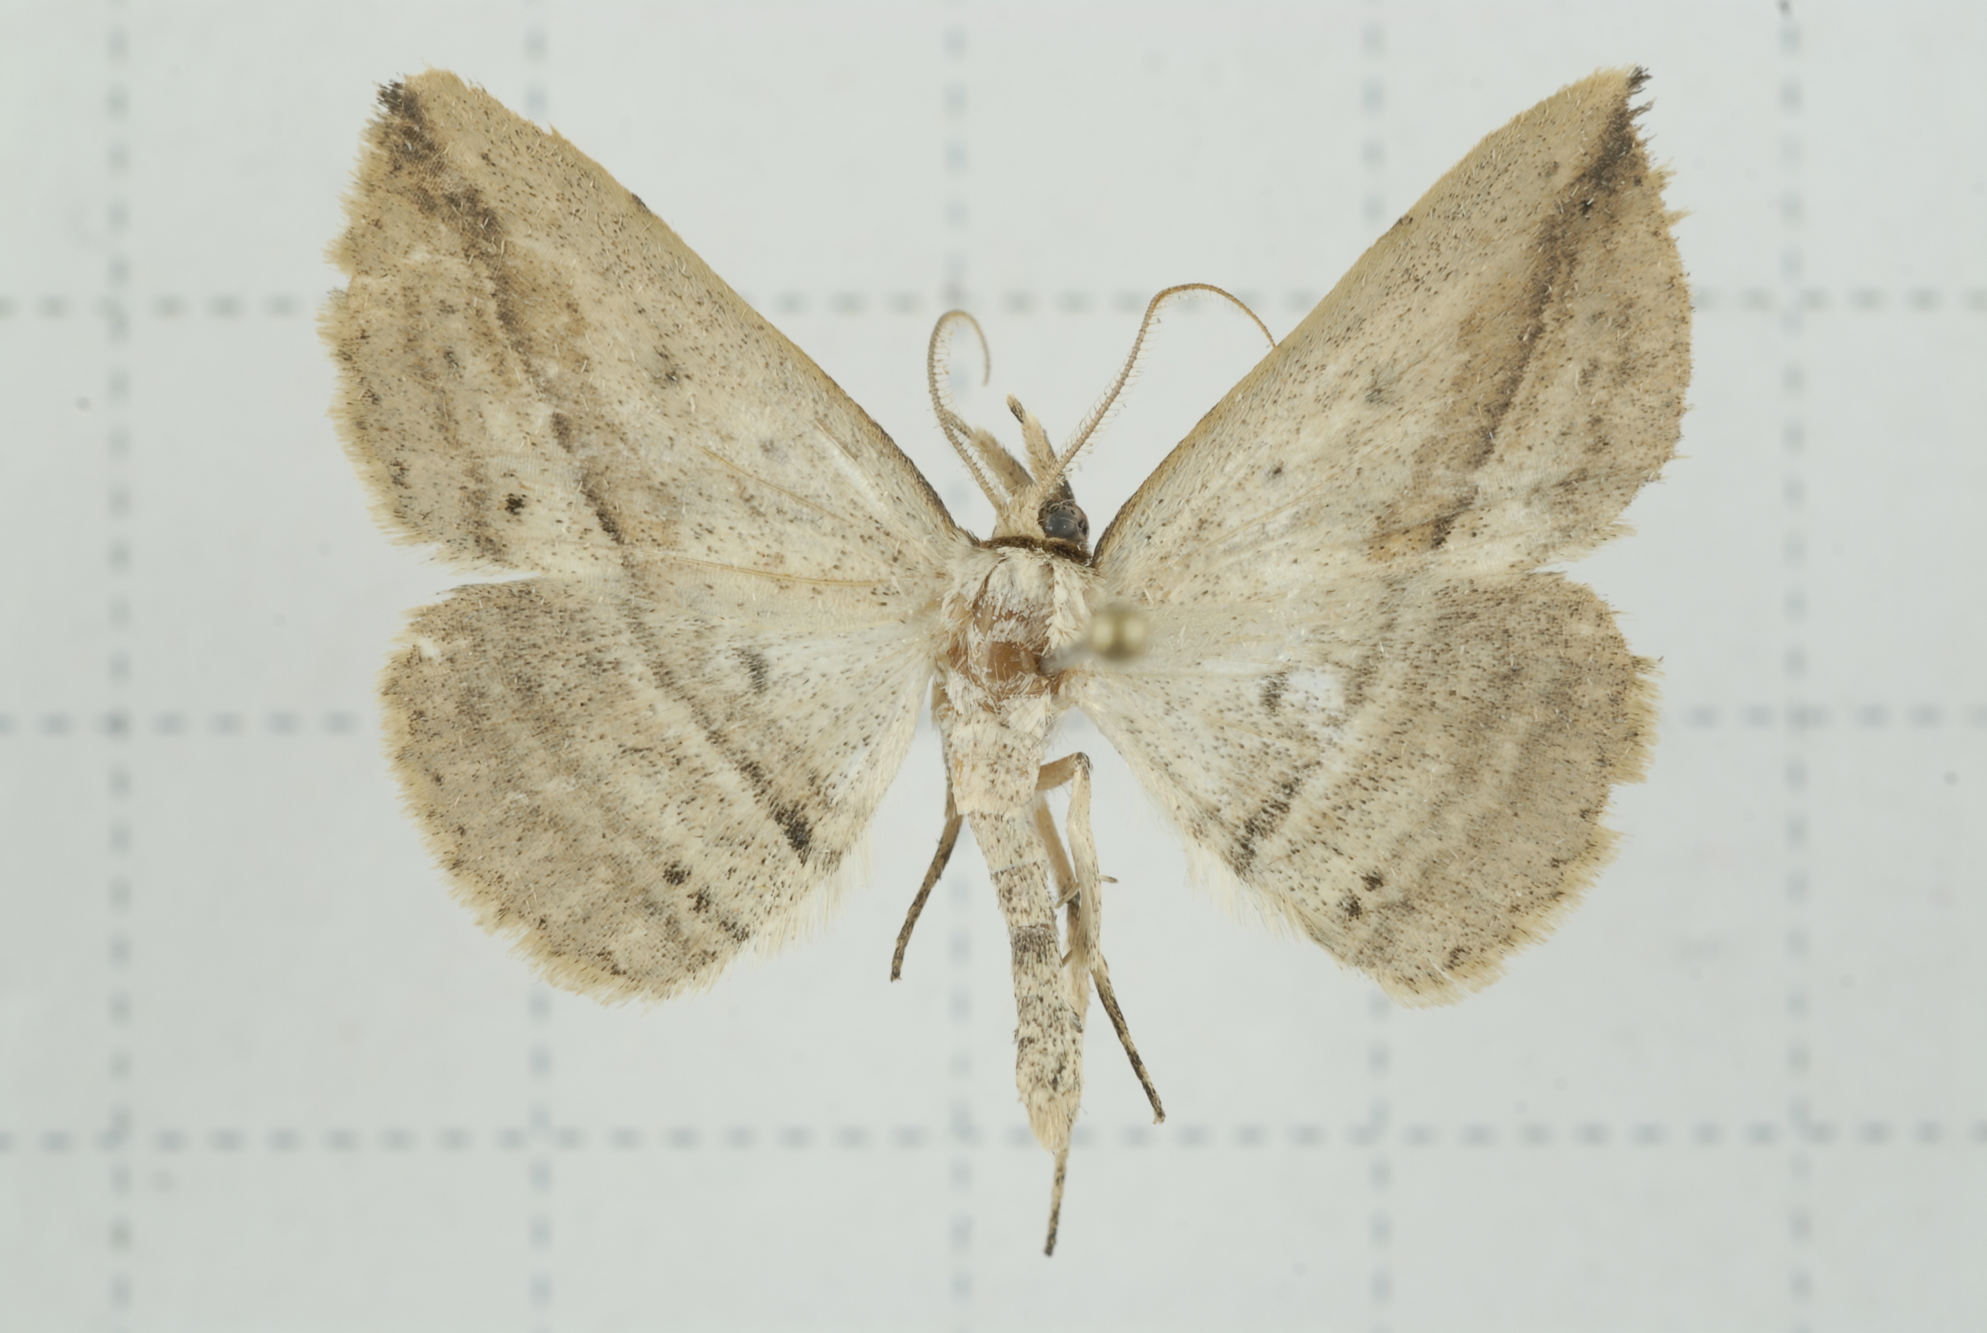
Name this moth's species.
Carsina kanshireiensis
